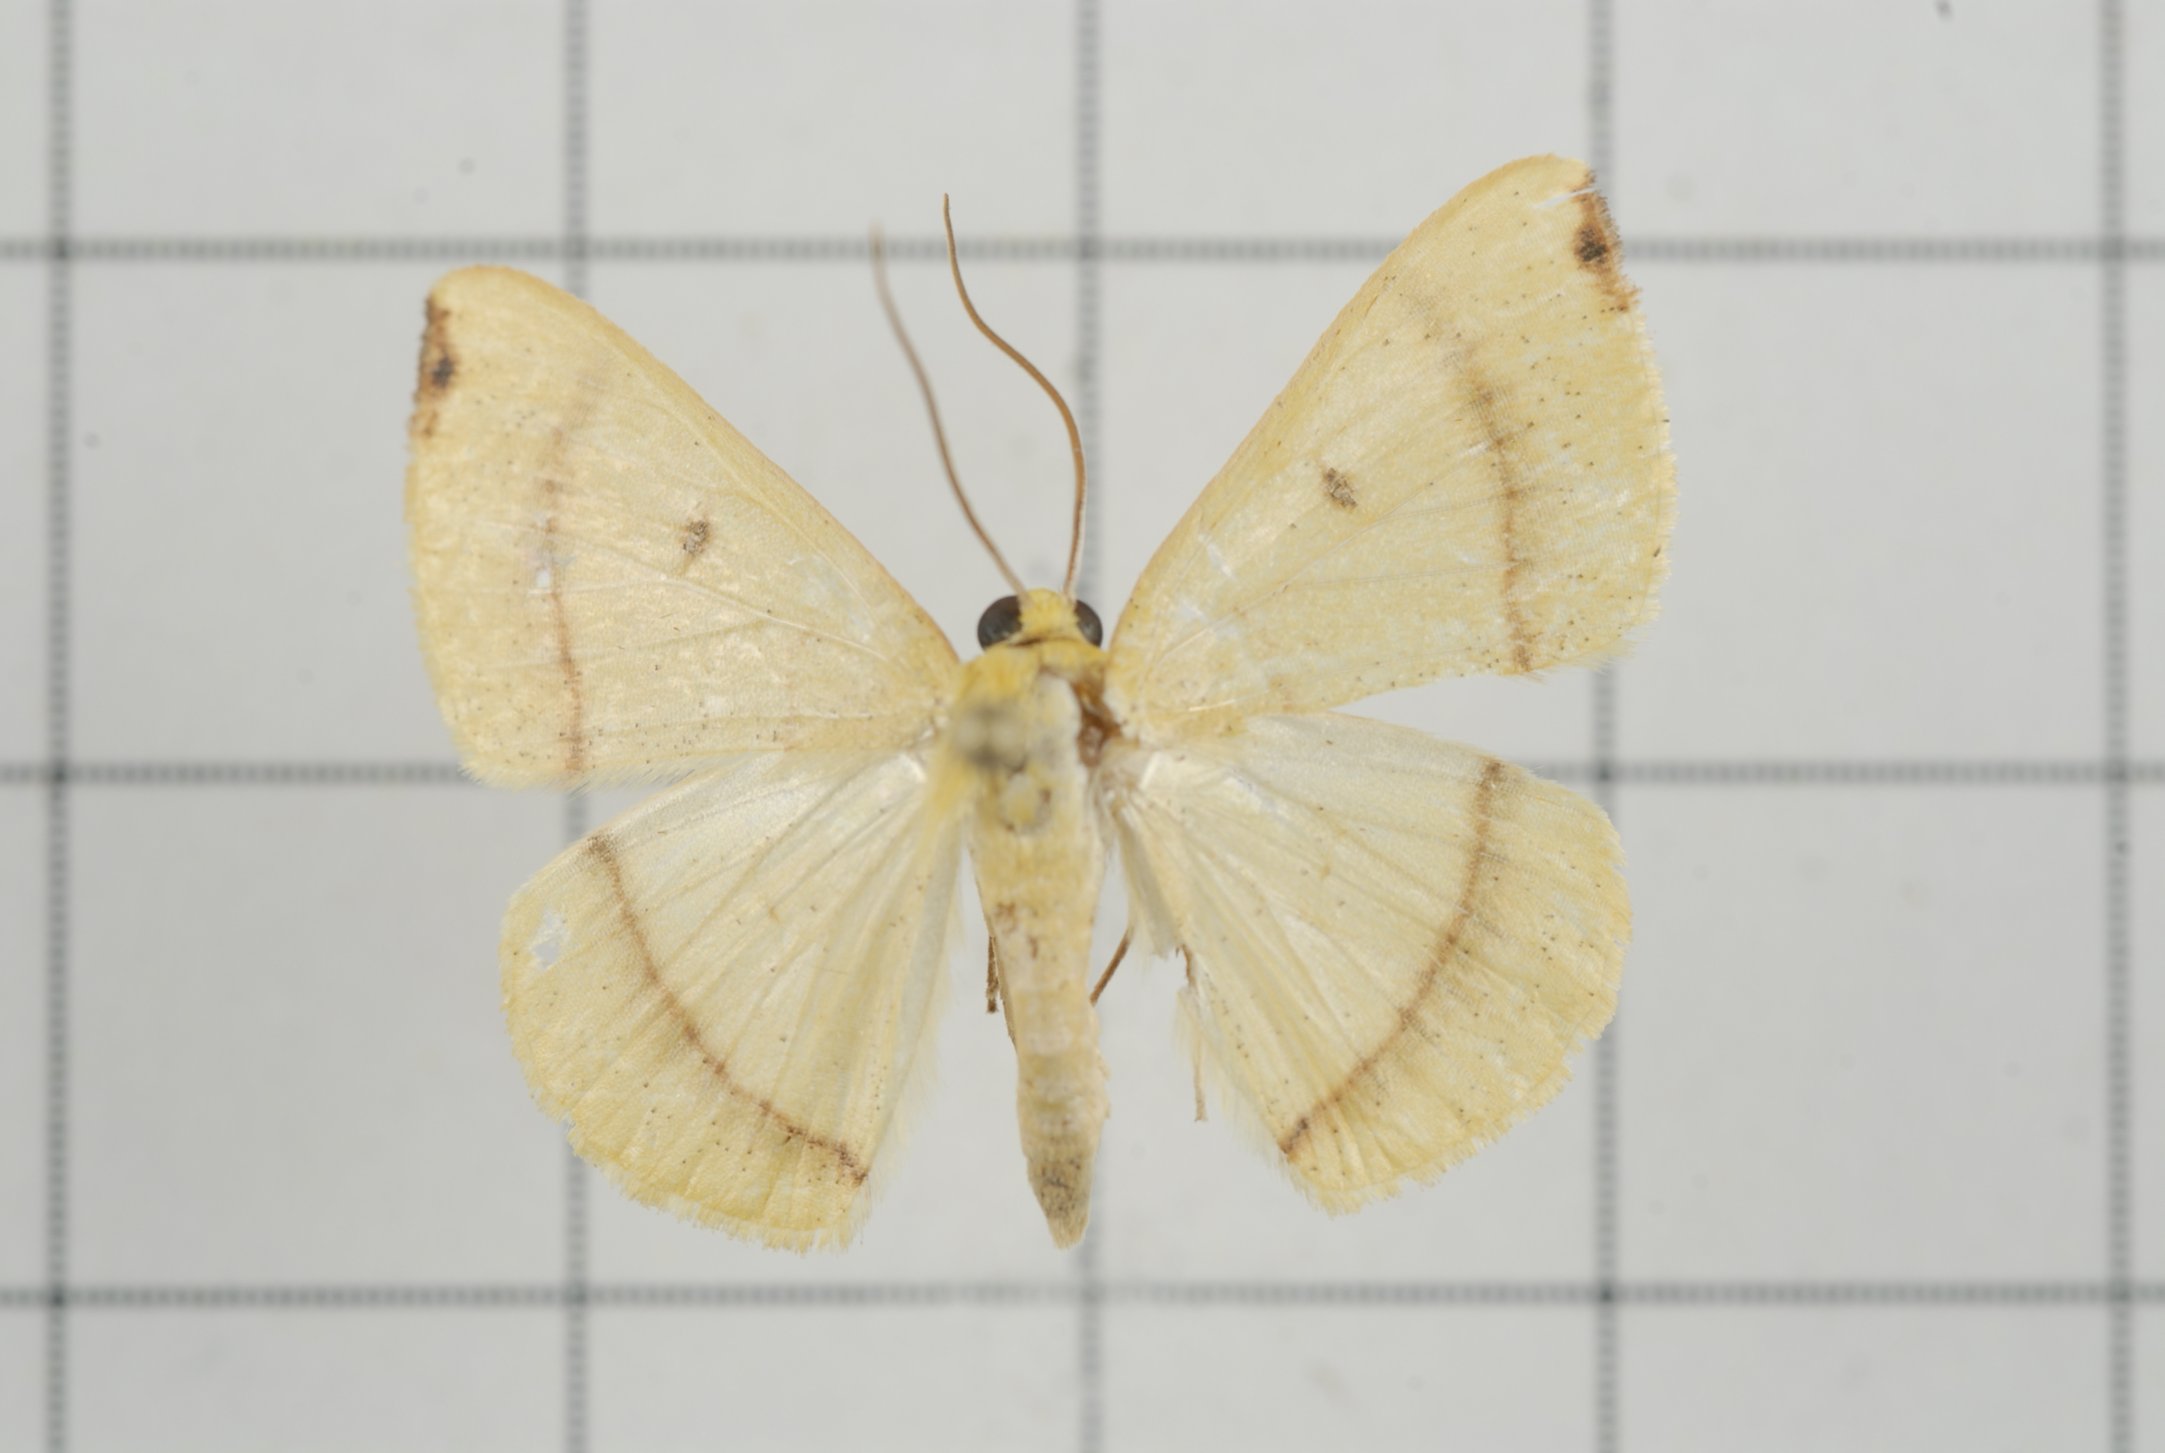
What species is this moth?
Eilicrinia flava
